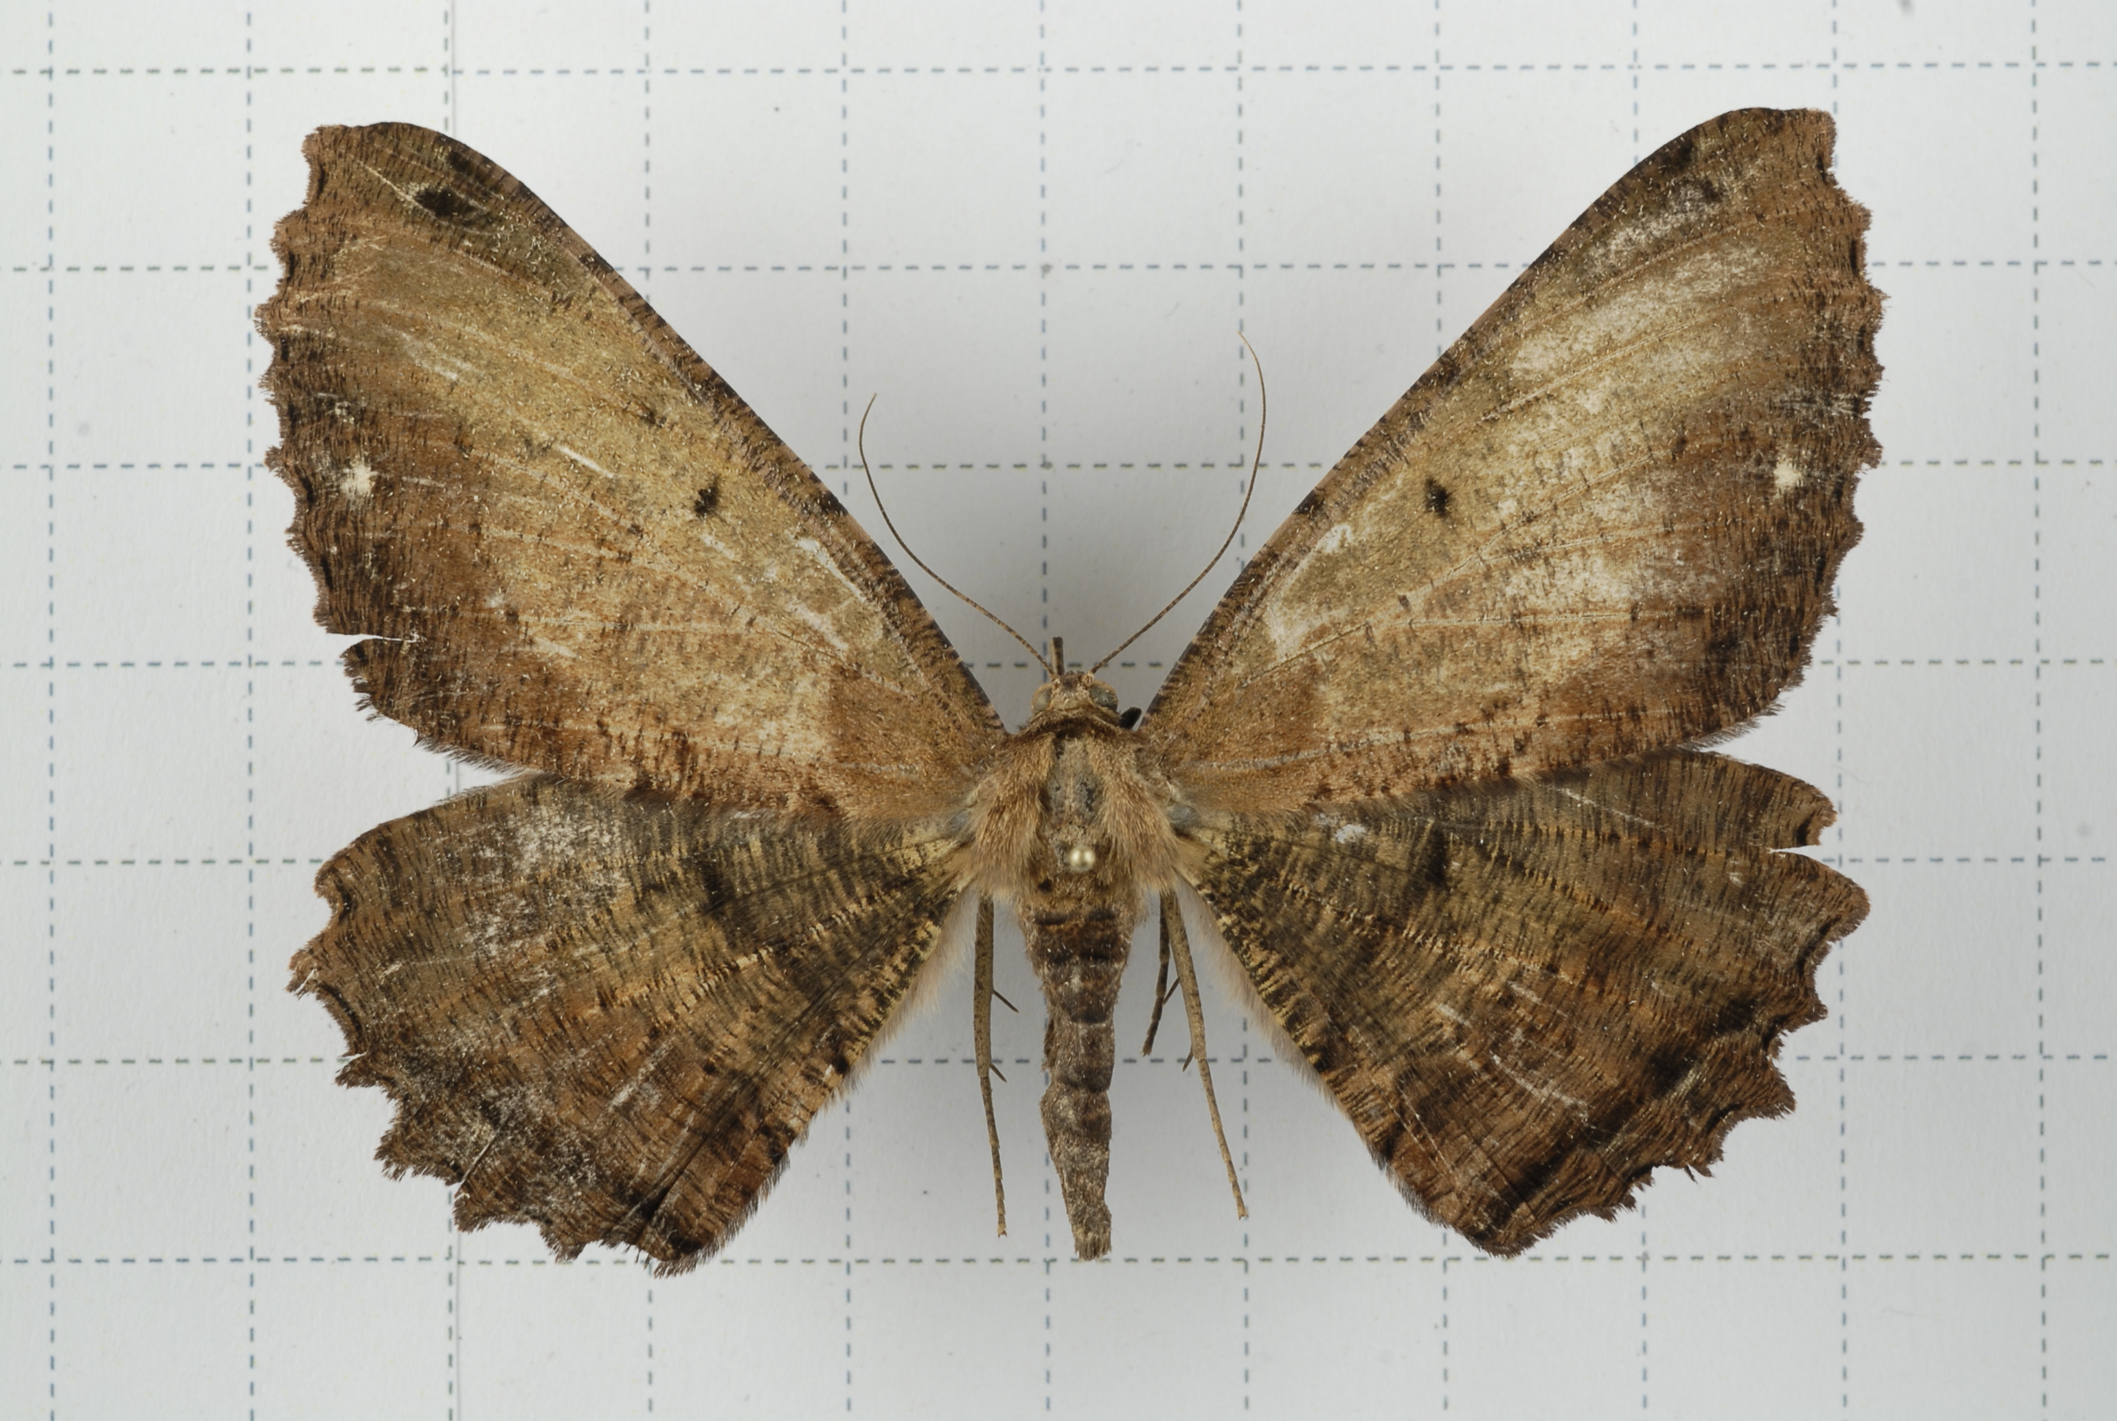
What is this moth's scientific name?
Chorodna creataria
